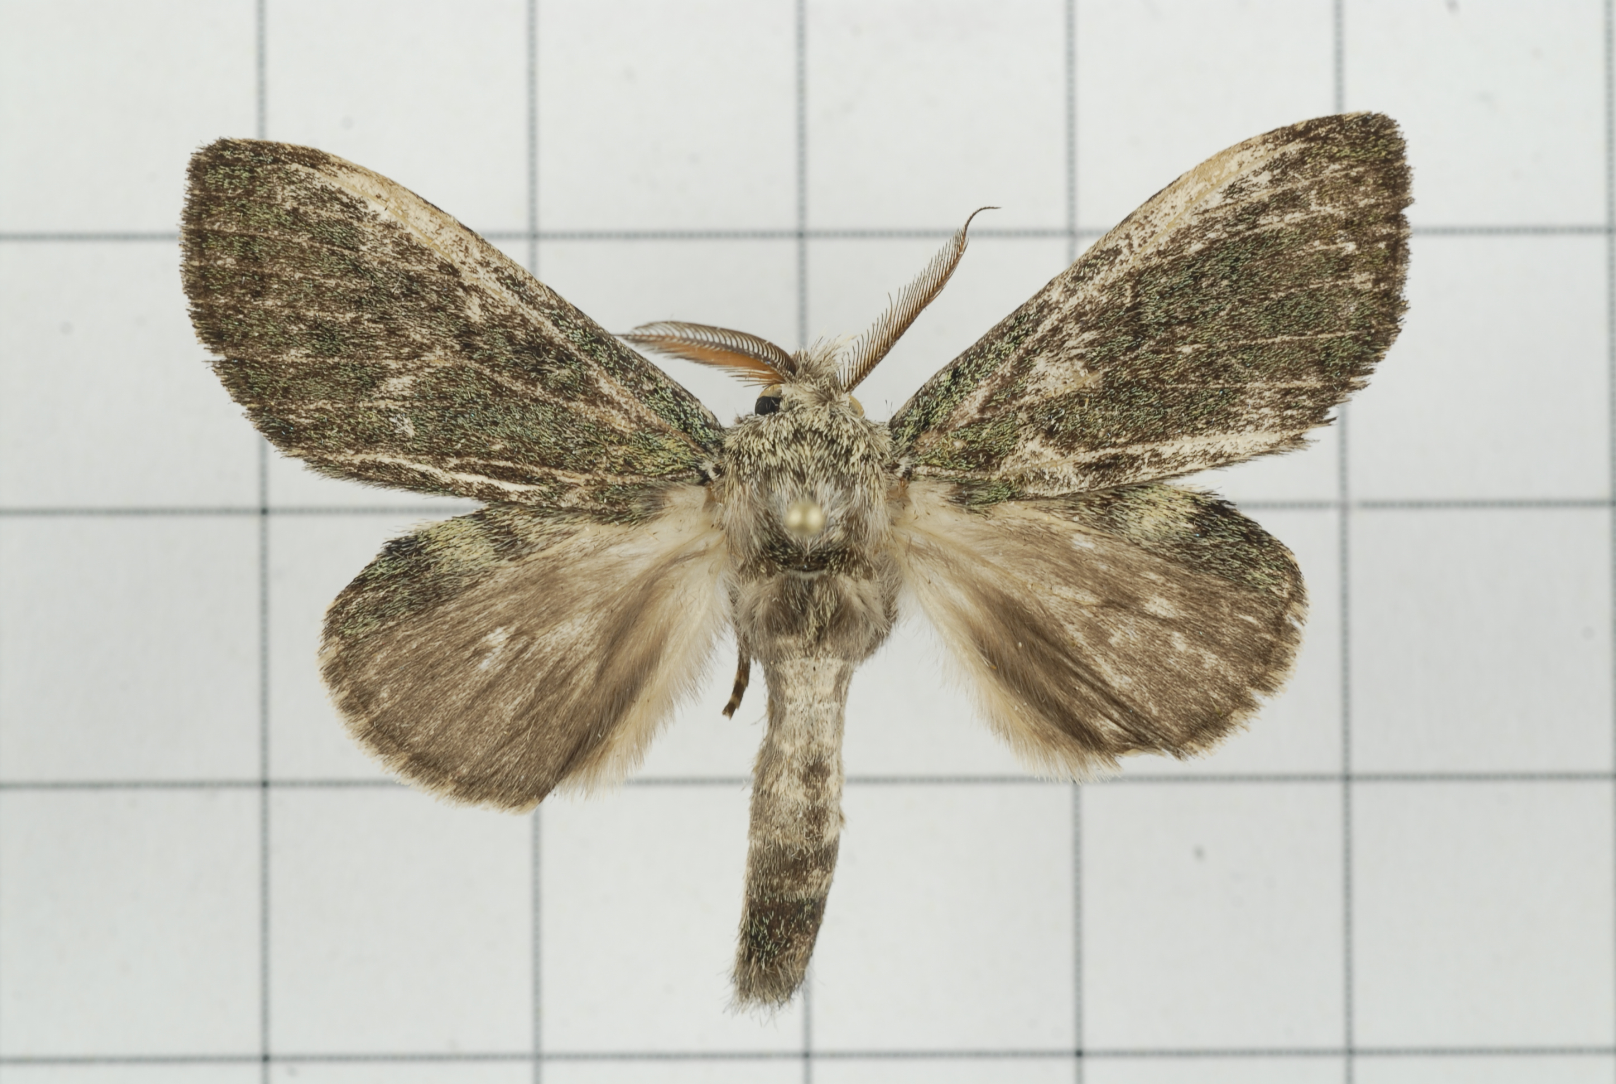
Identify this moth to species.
Syntypistis cyanea cyanea
